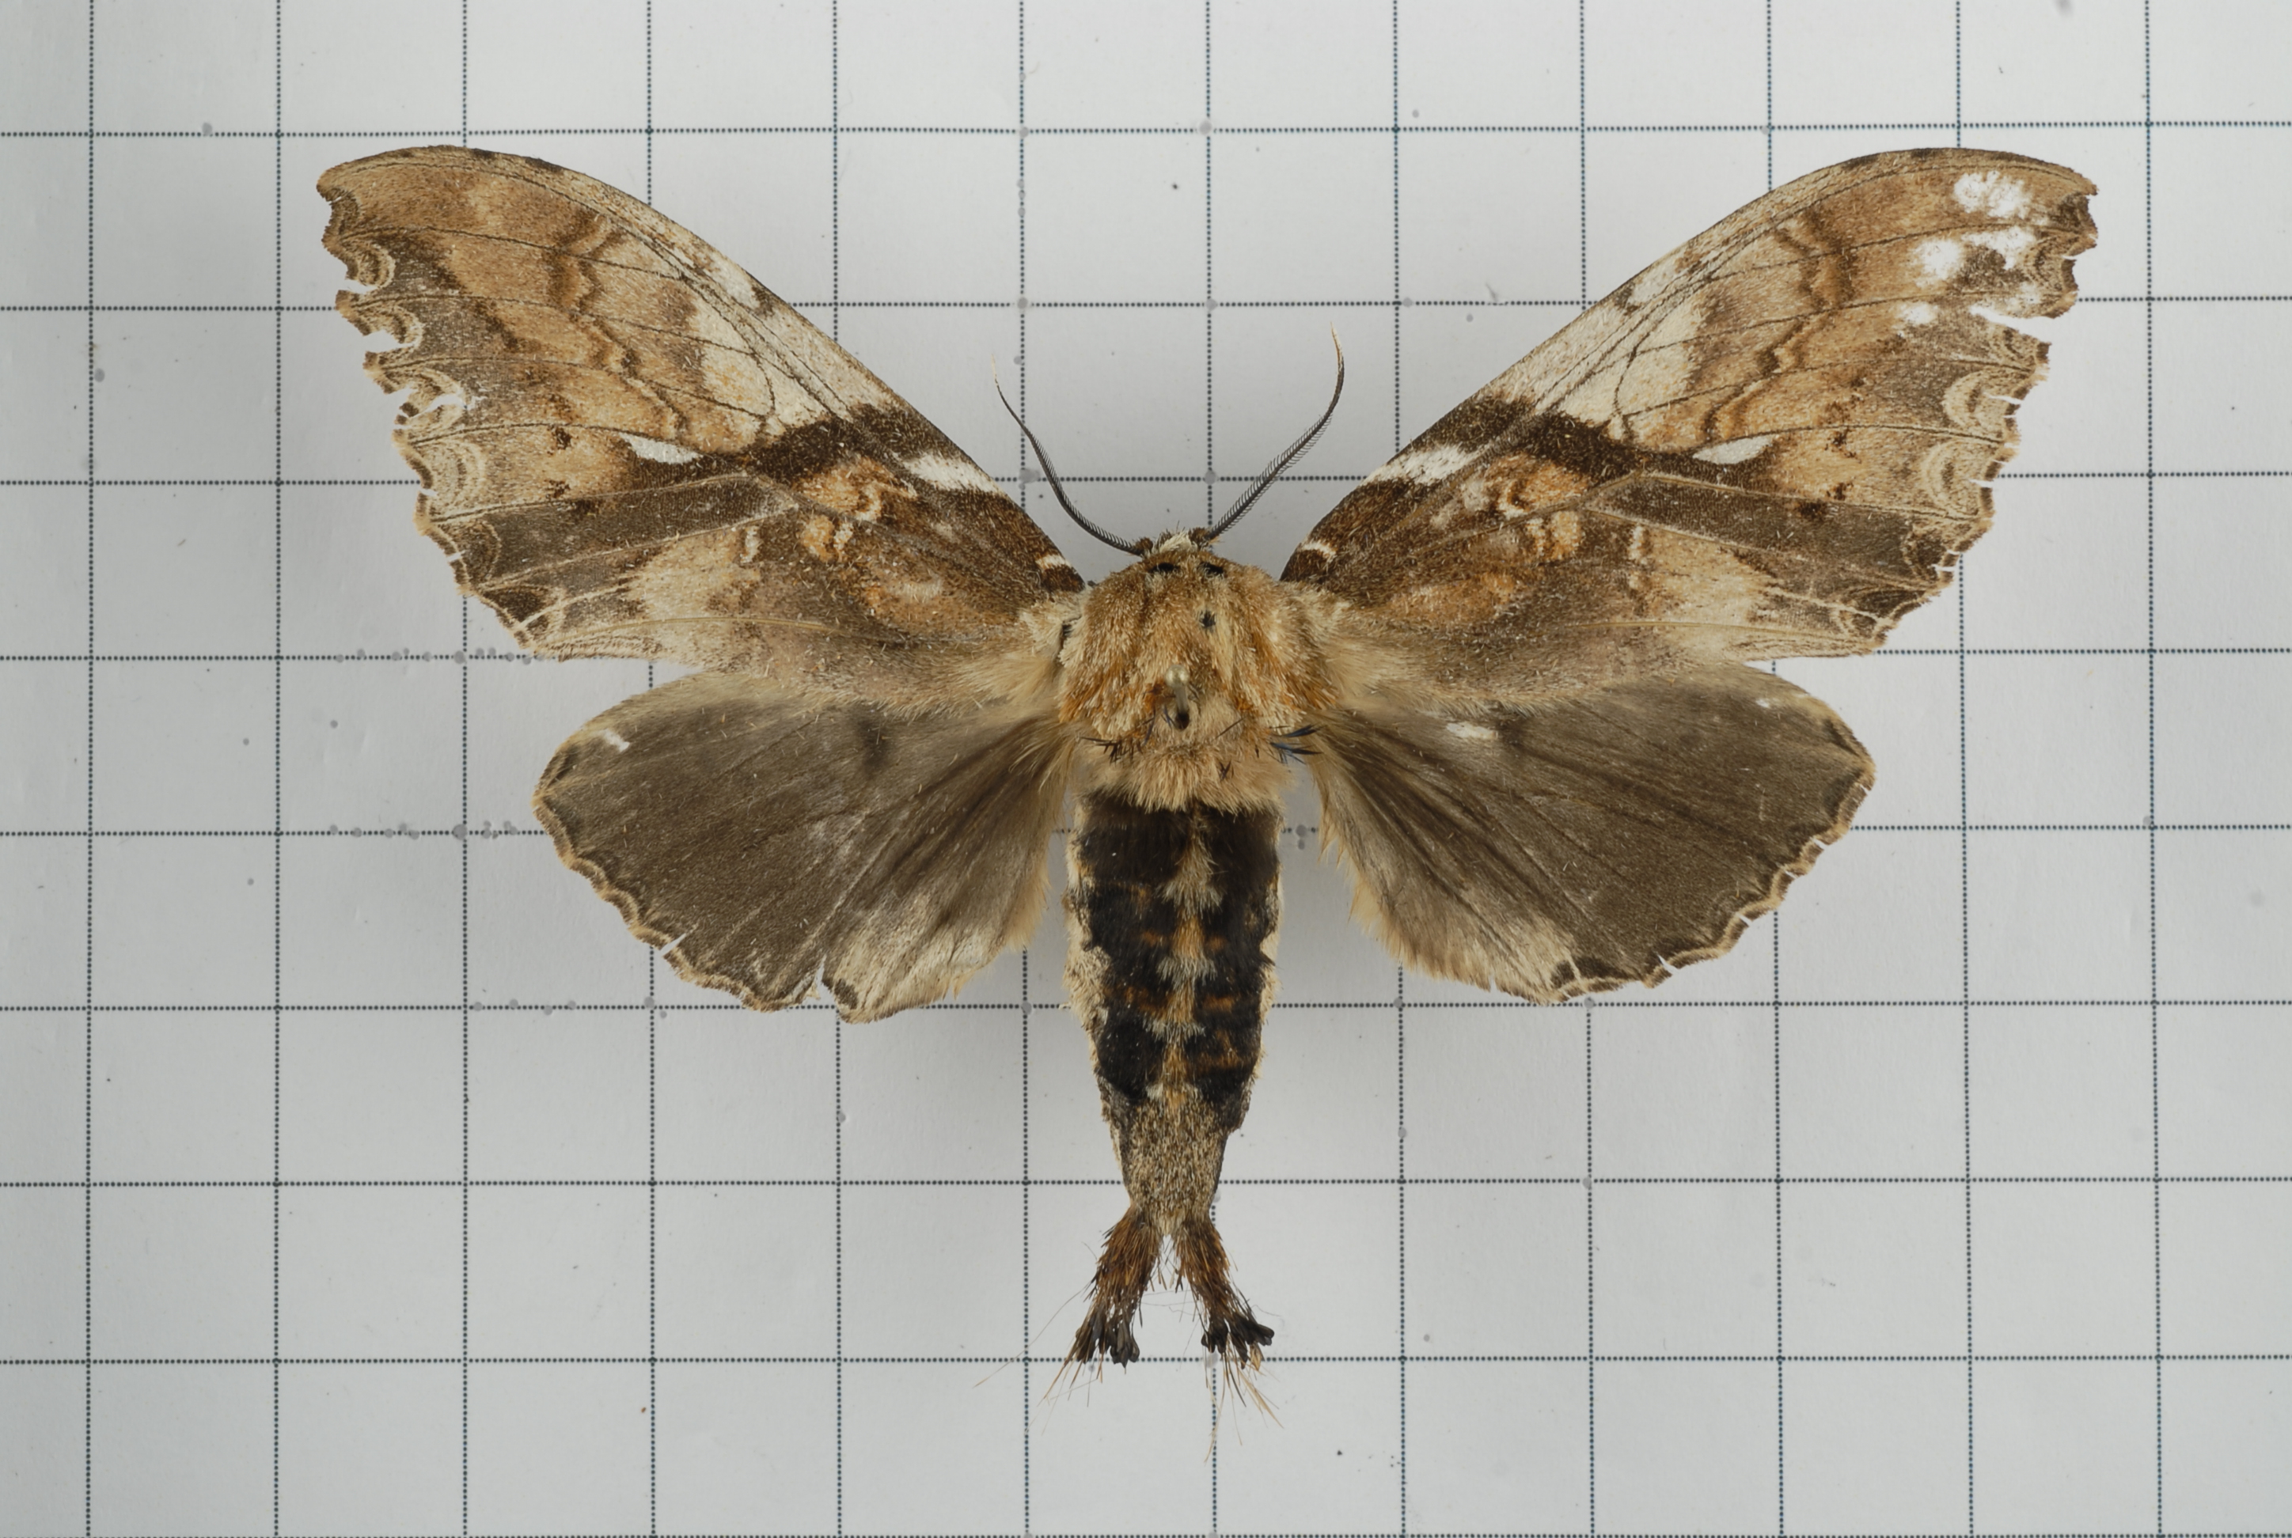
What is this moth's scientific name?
Dudusa nobilis
